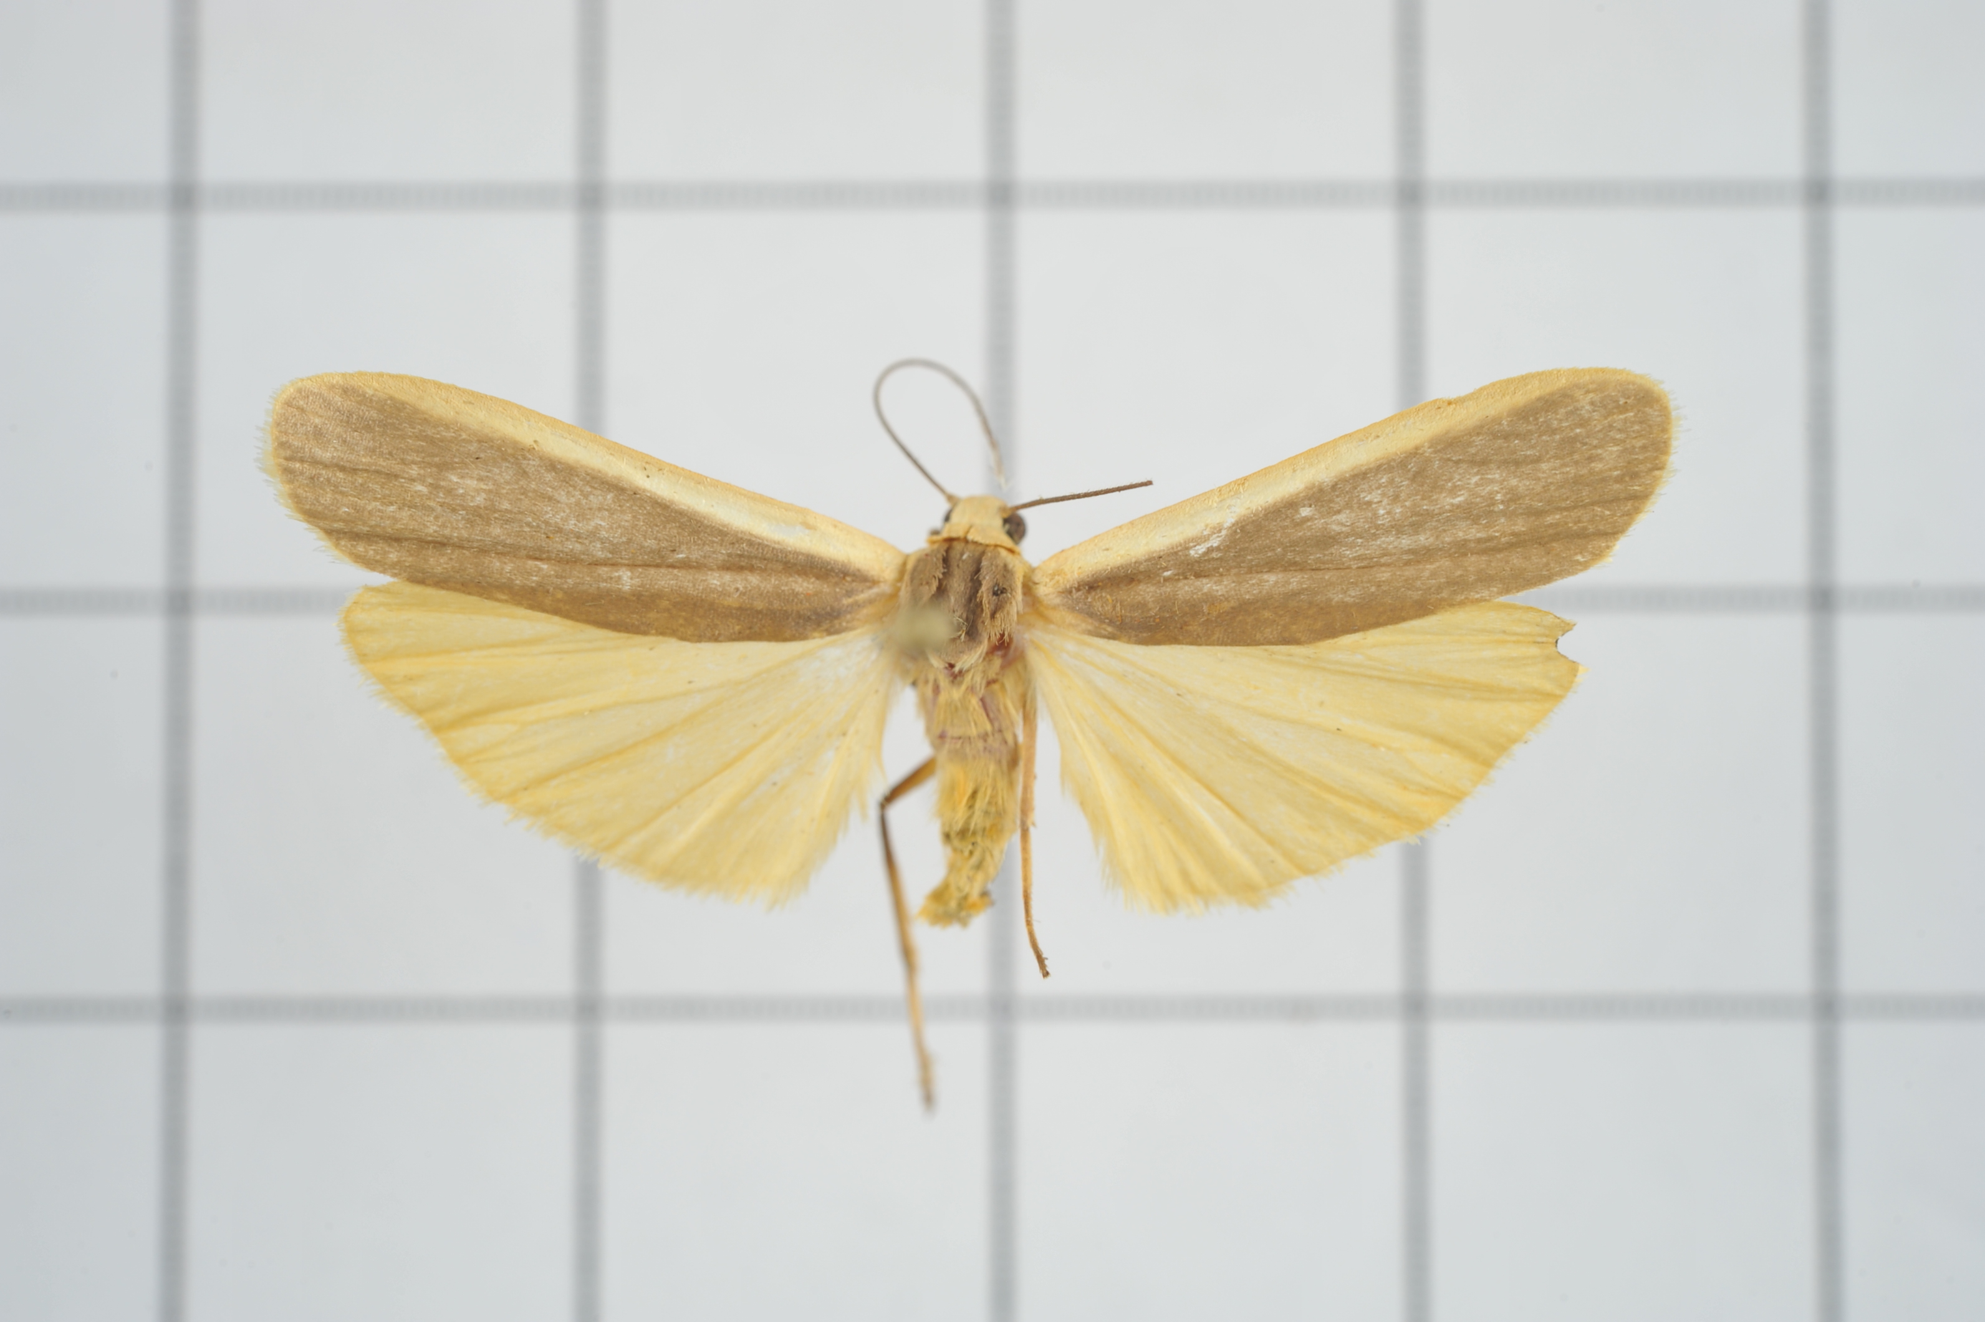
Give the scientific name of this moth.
Brunia antica
